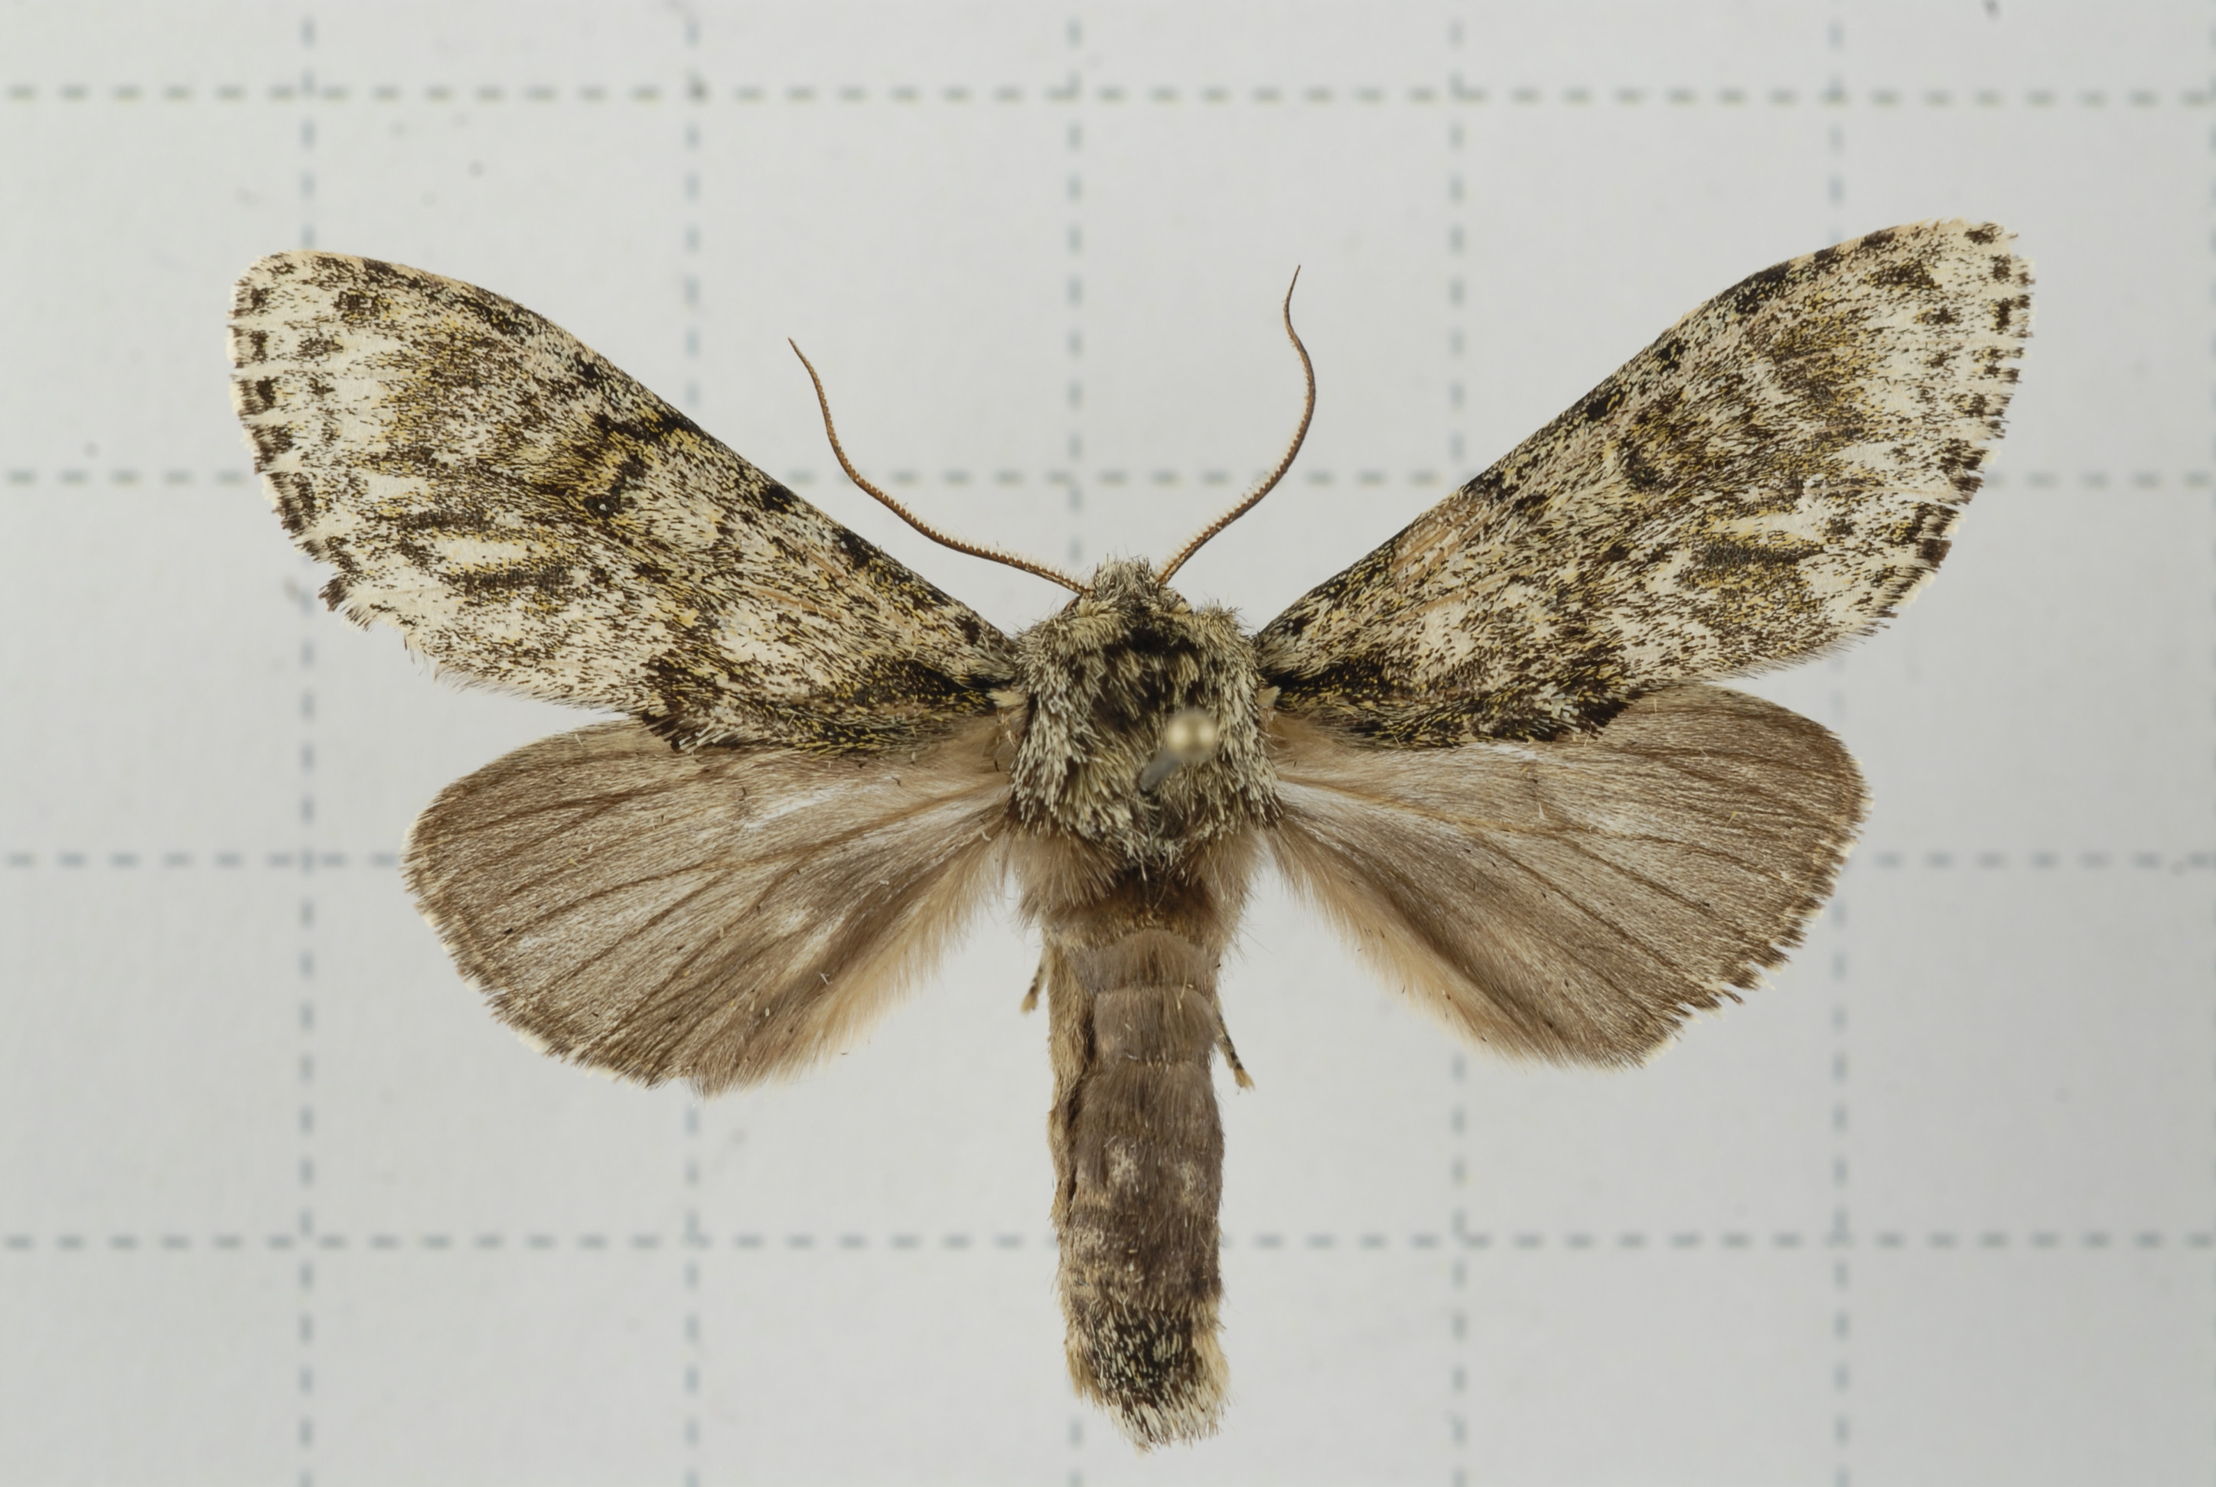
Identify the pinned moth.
Pheosiopsis cinerea formosana
